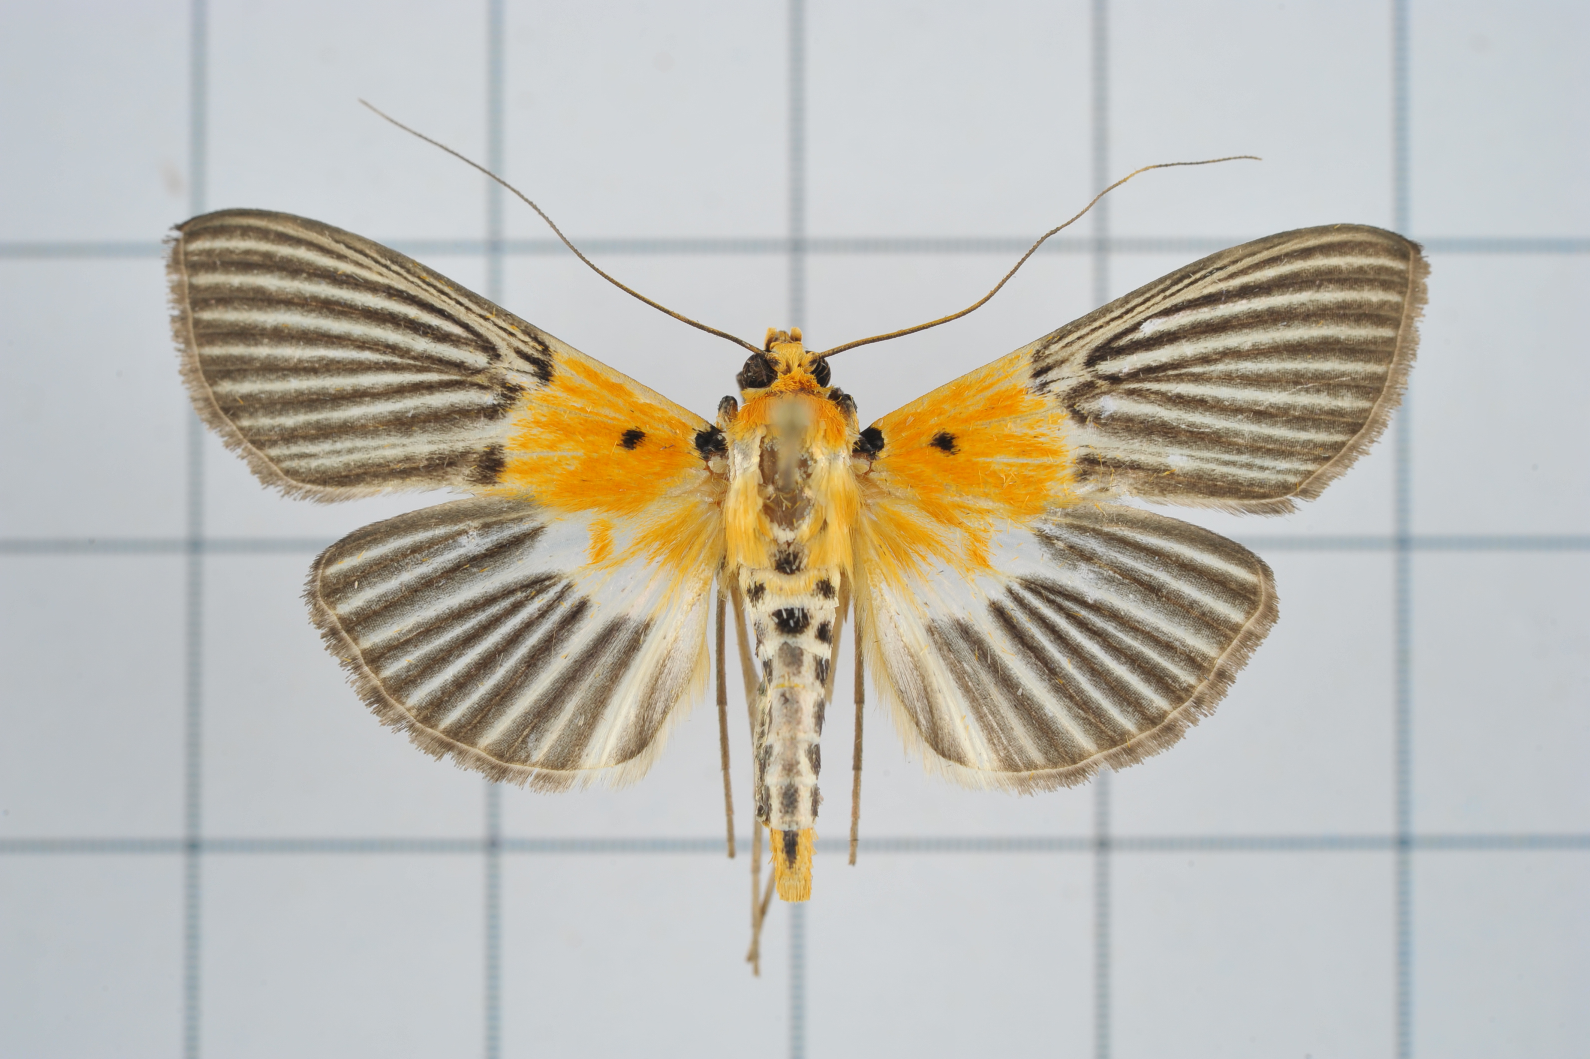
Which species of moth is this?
Nevrina procopia
